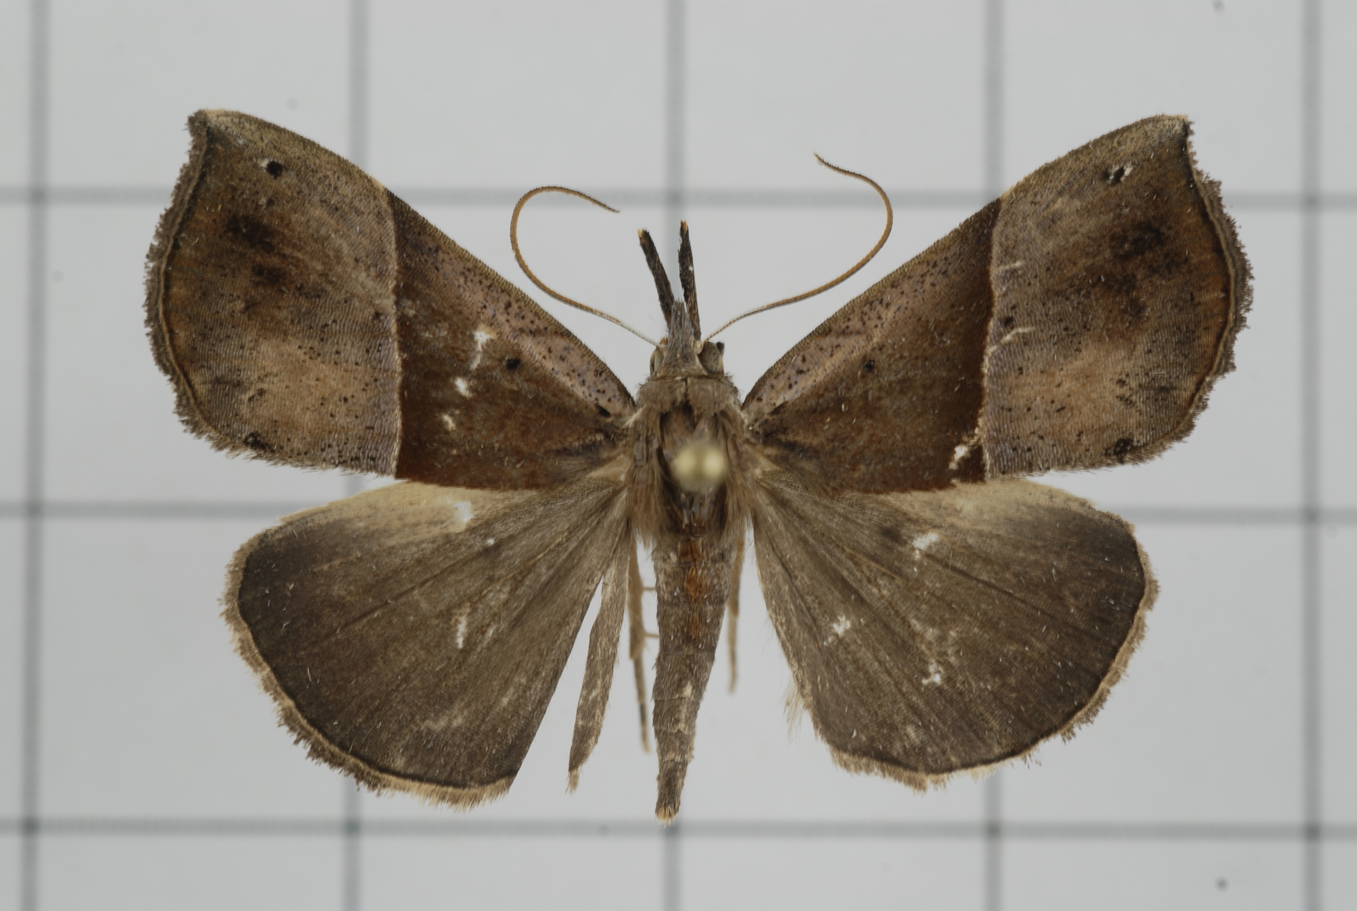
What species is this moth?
Hypena iconicalis
